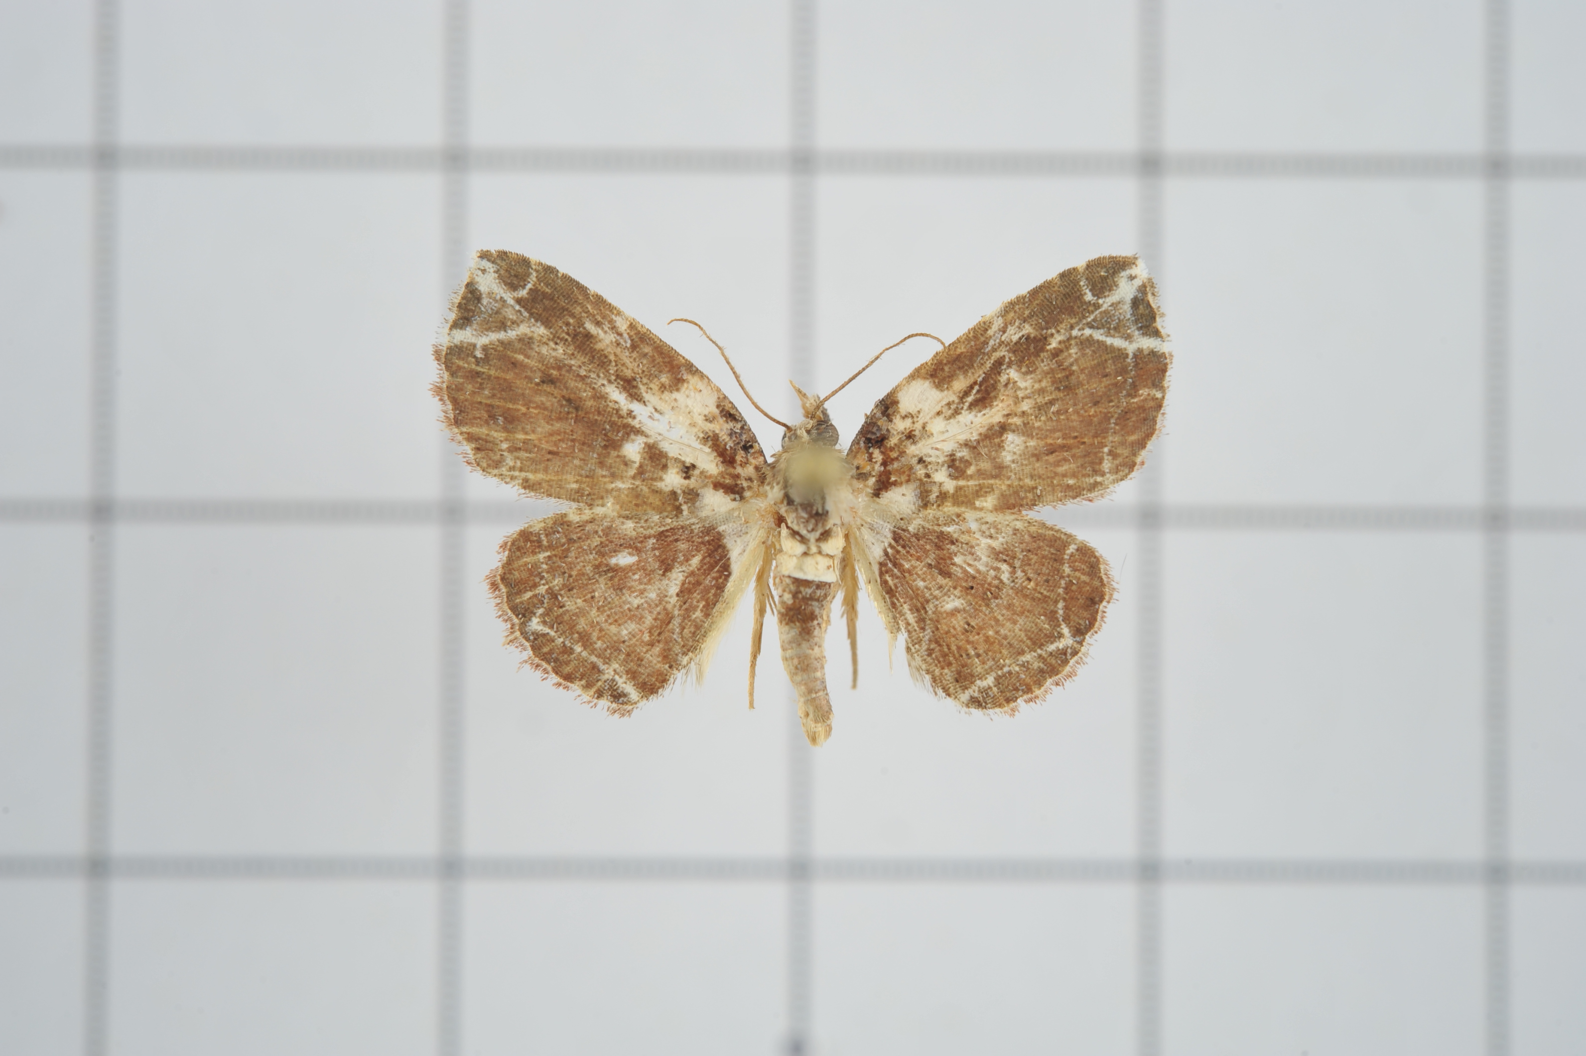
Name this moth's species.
Cruxoruza decorata
